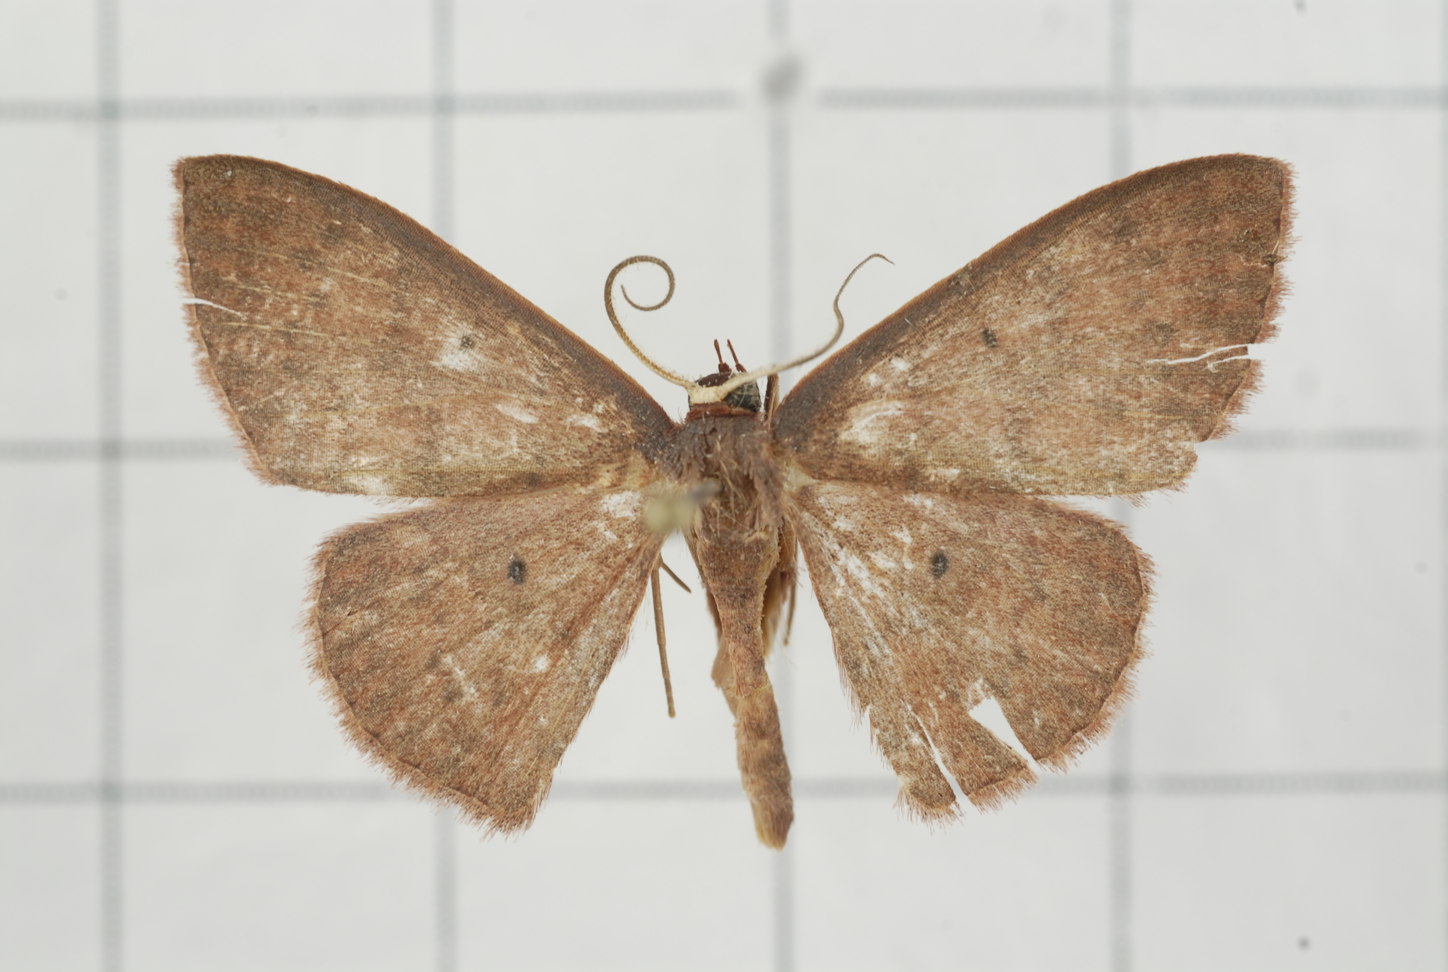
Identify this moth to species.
Organopoda carnearia carnearia
